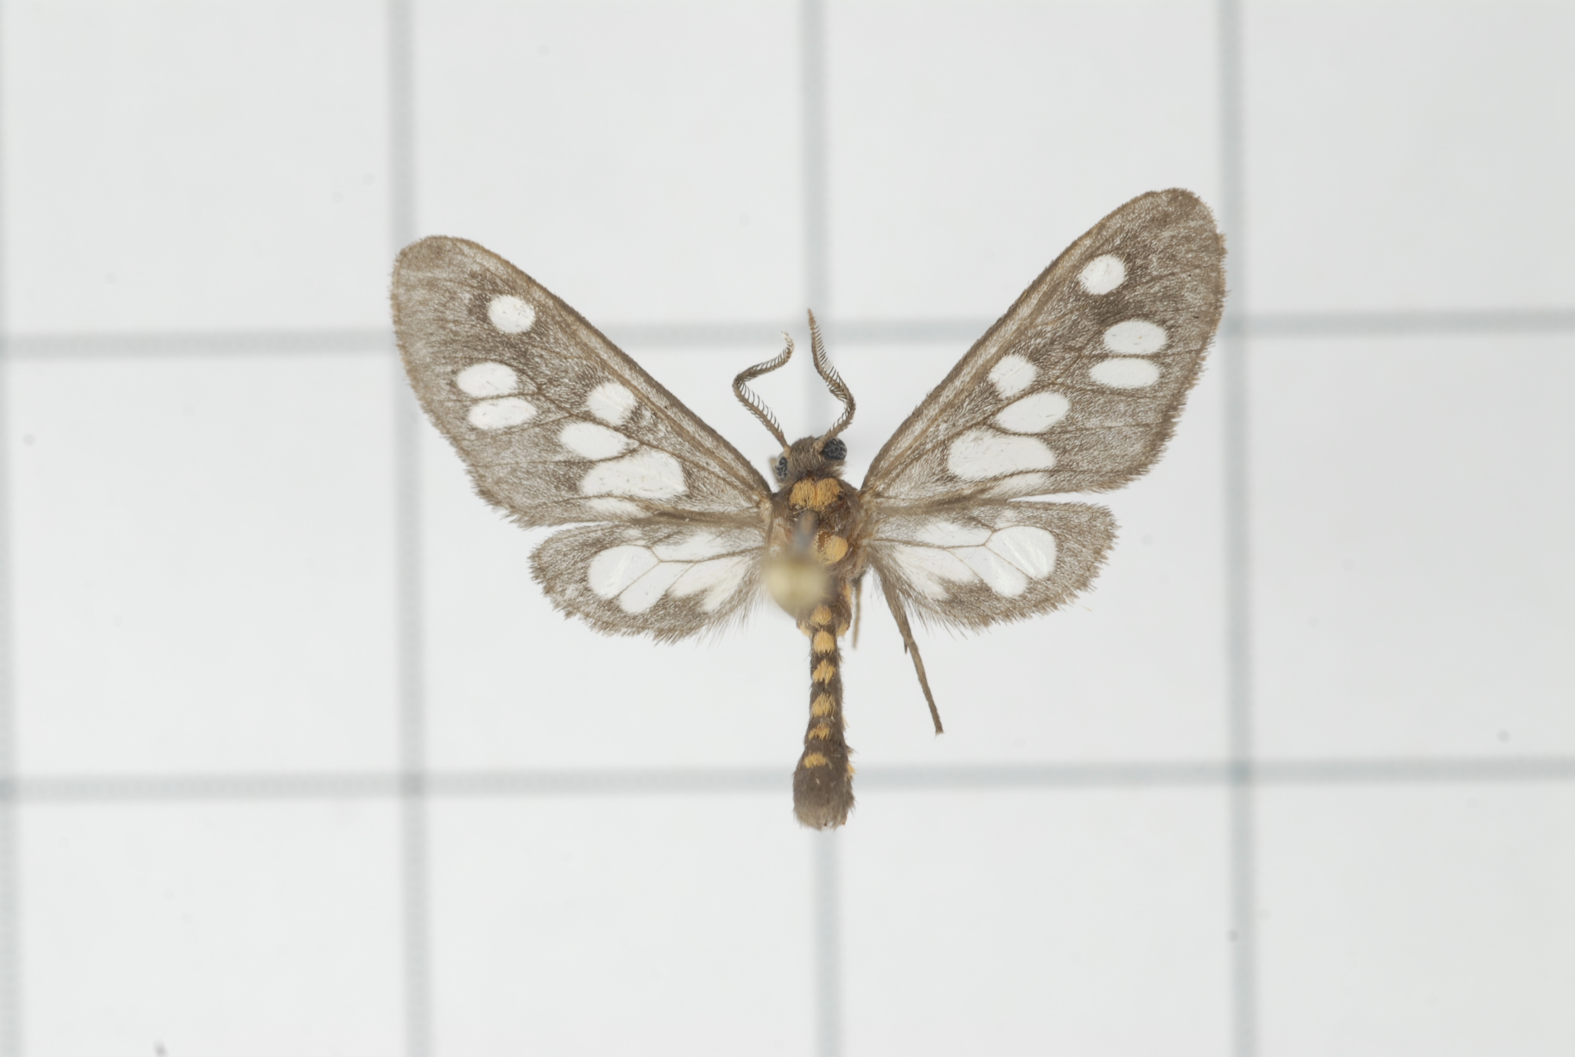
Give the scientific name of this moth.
Eressa confinis finitima
